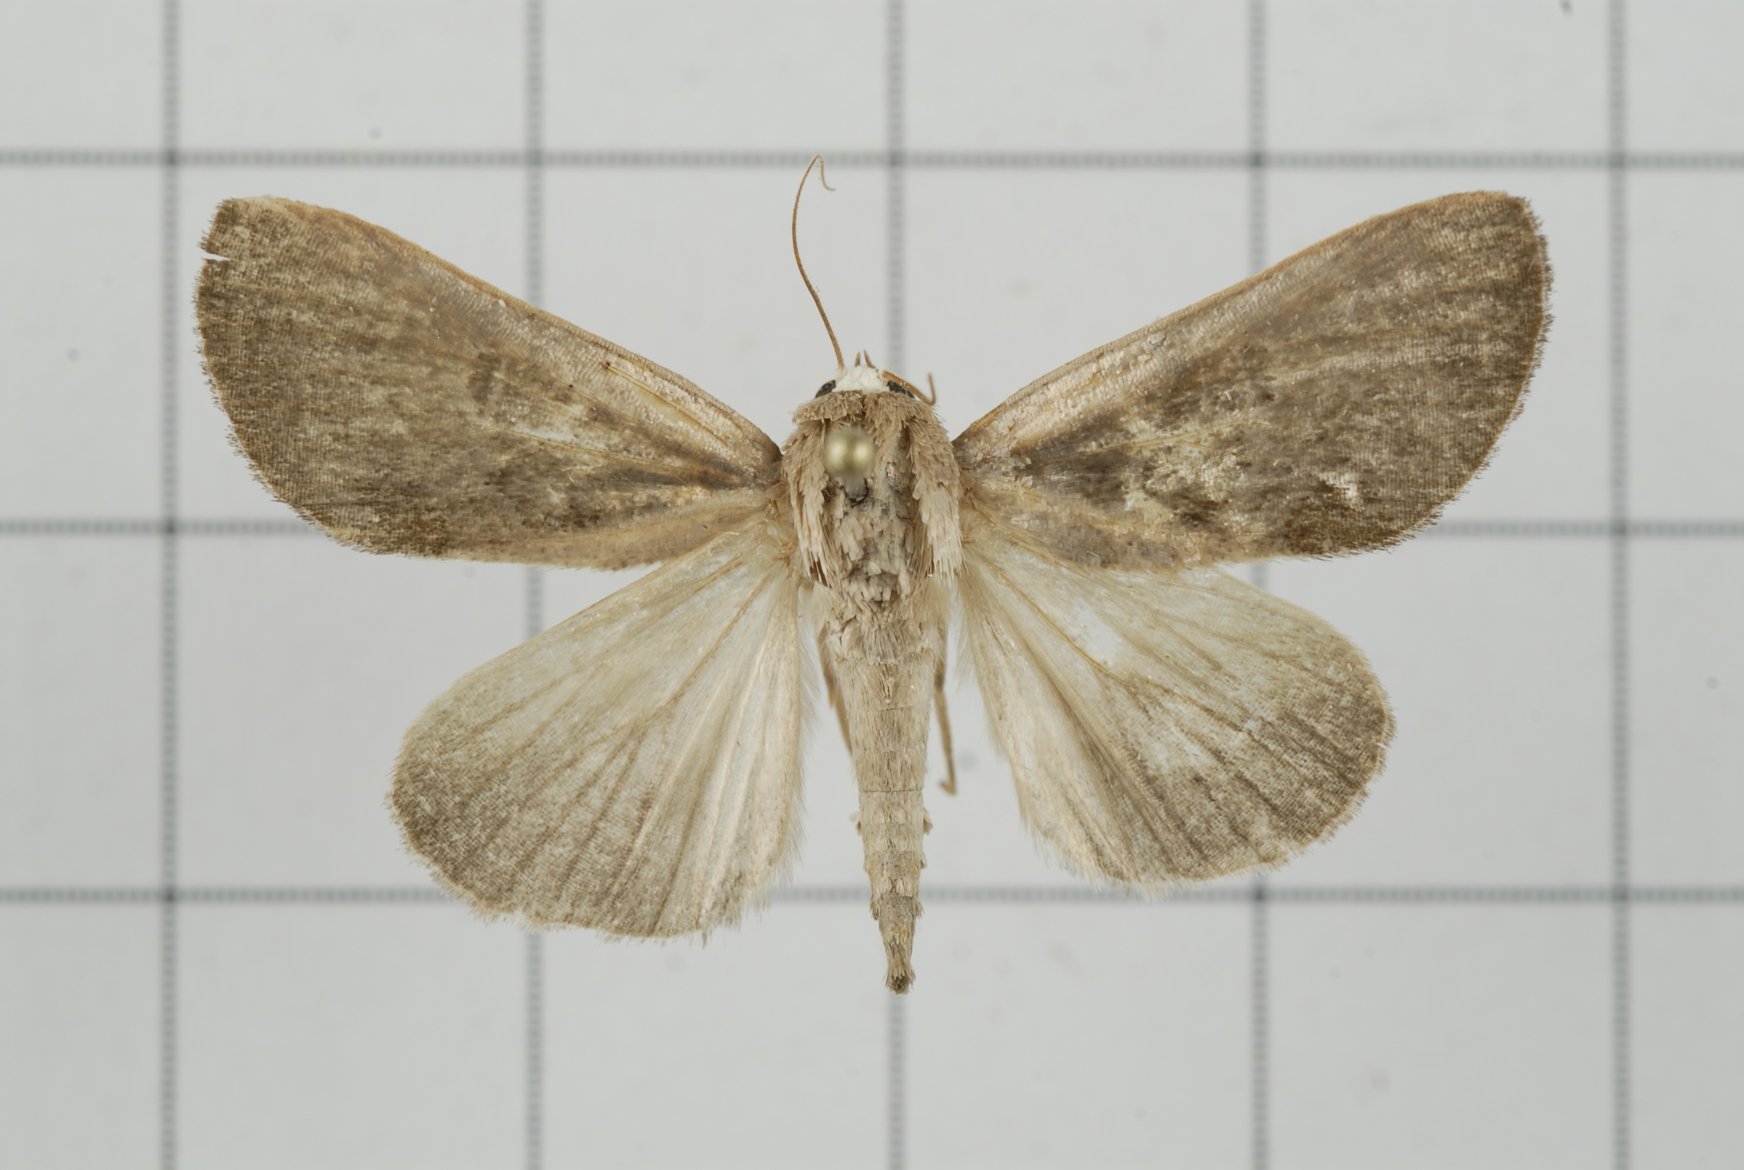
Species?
Westermannia elliptica elliptica
